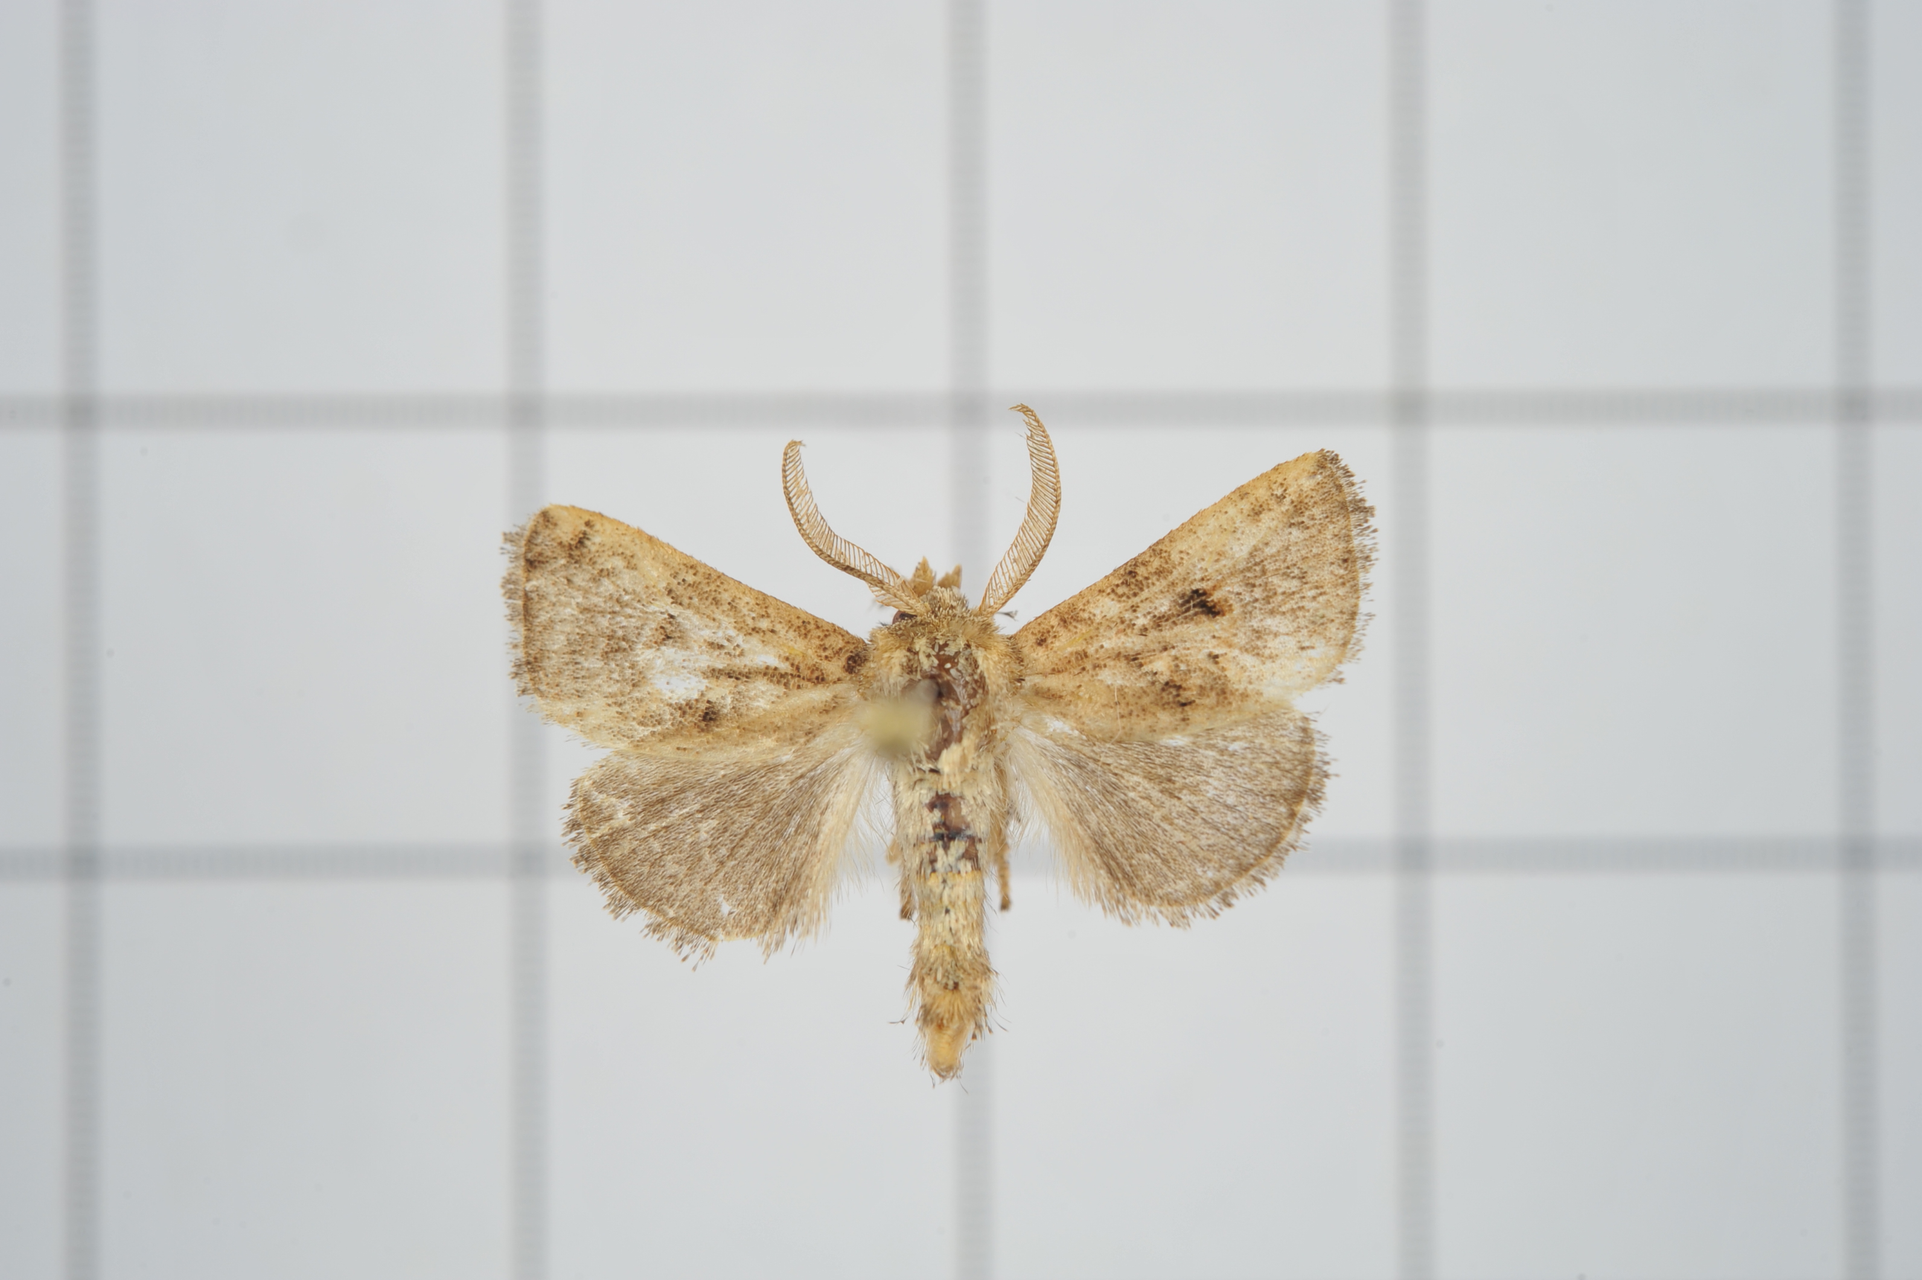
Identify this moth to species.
Orthocraspeda furva
